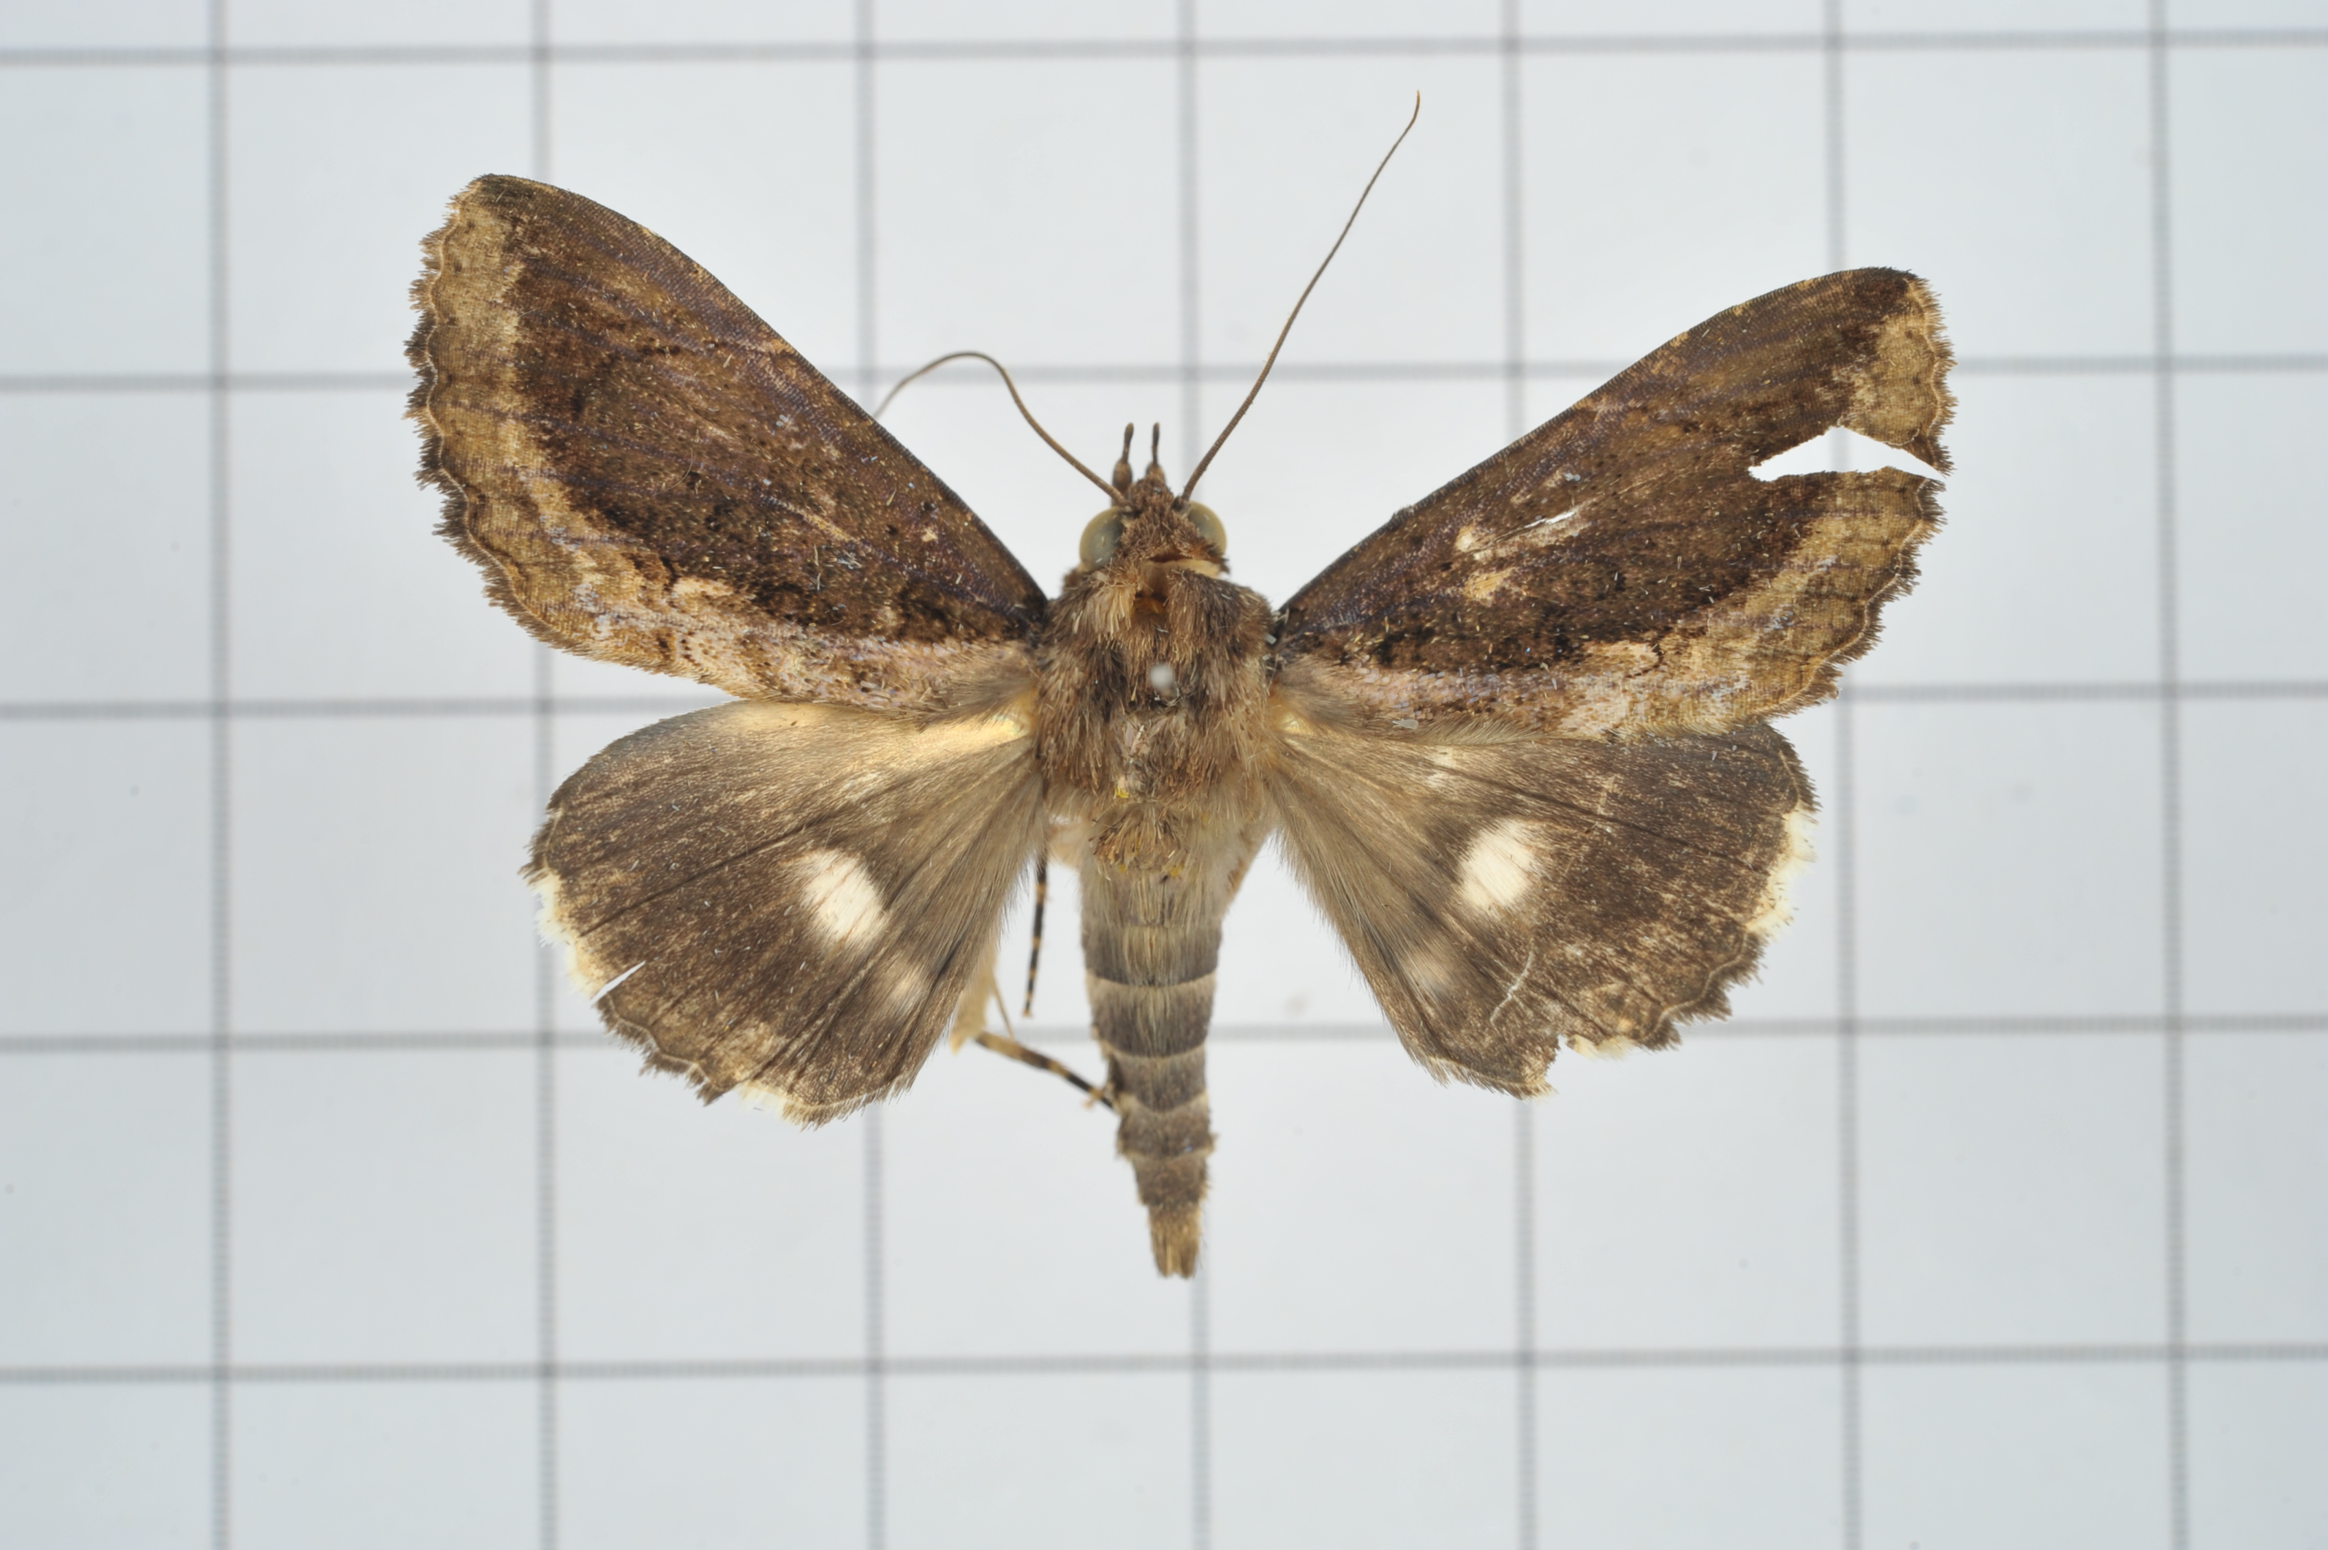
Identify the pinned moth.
Ercheia cyllaria
